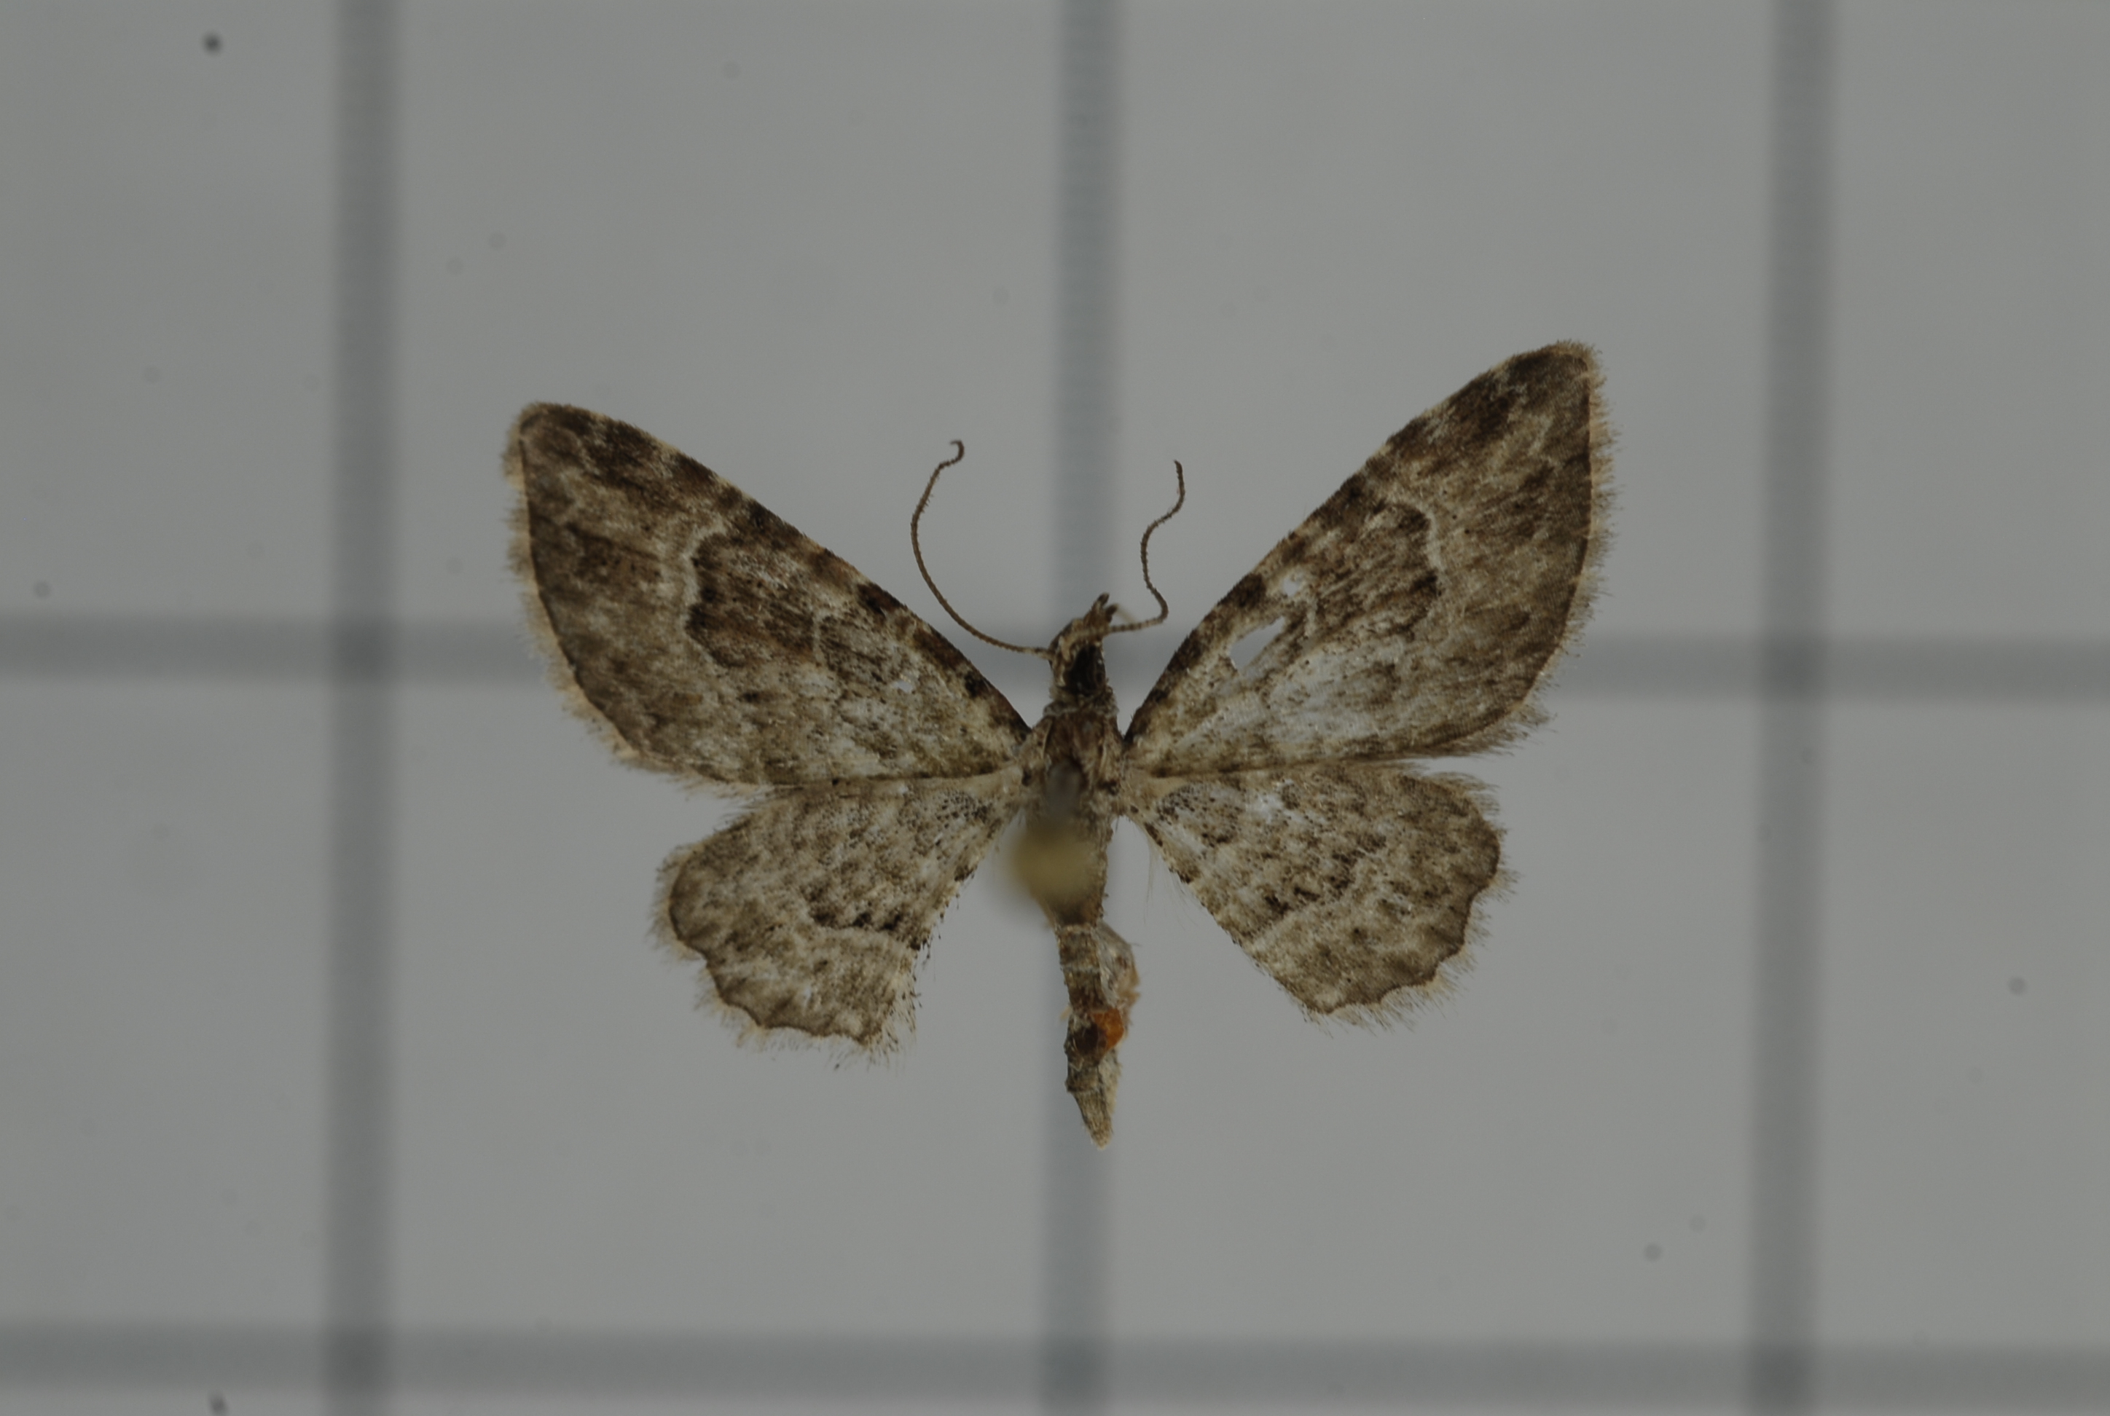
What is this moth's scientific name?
Calluga costalis
